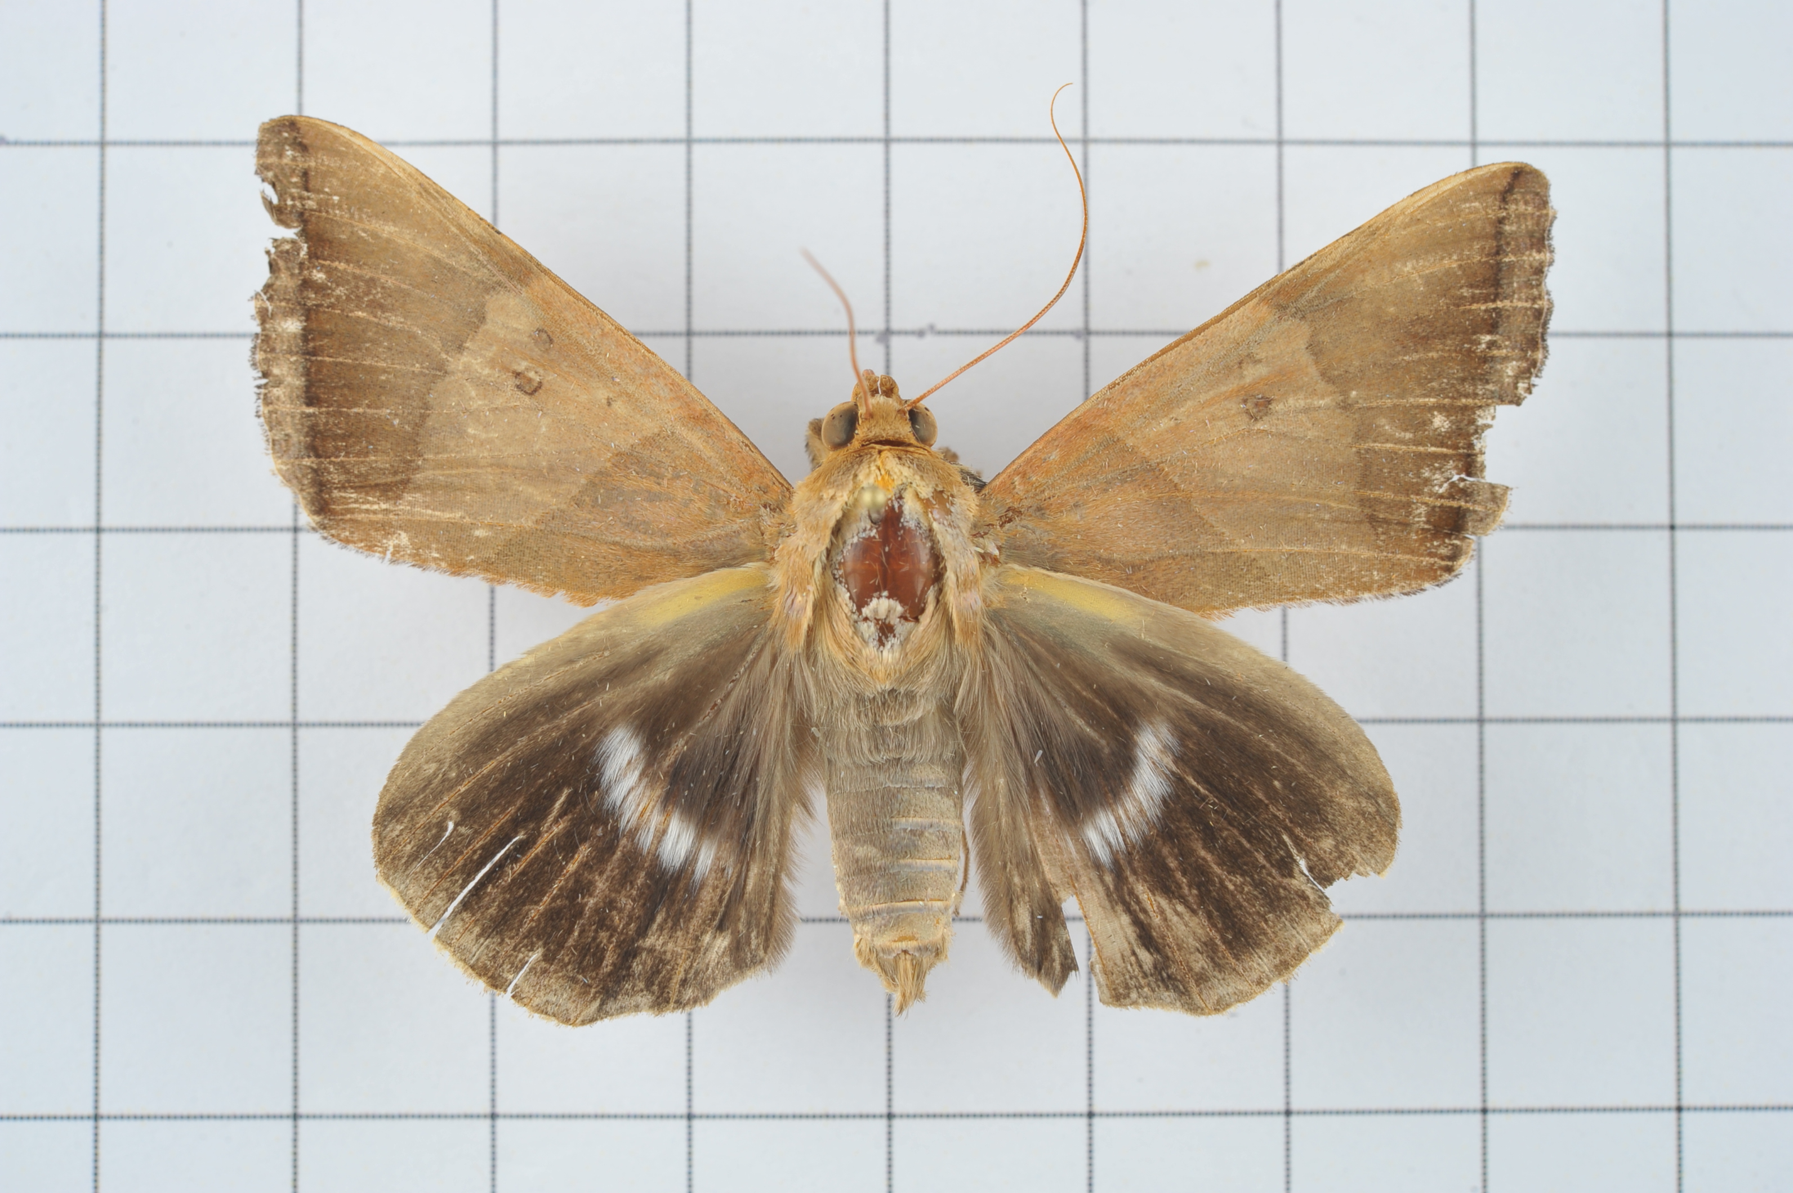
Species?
Artena dotata
